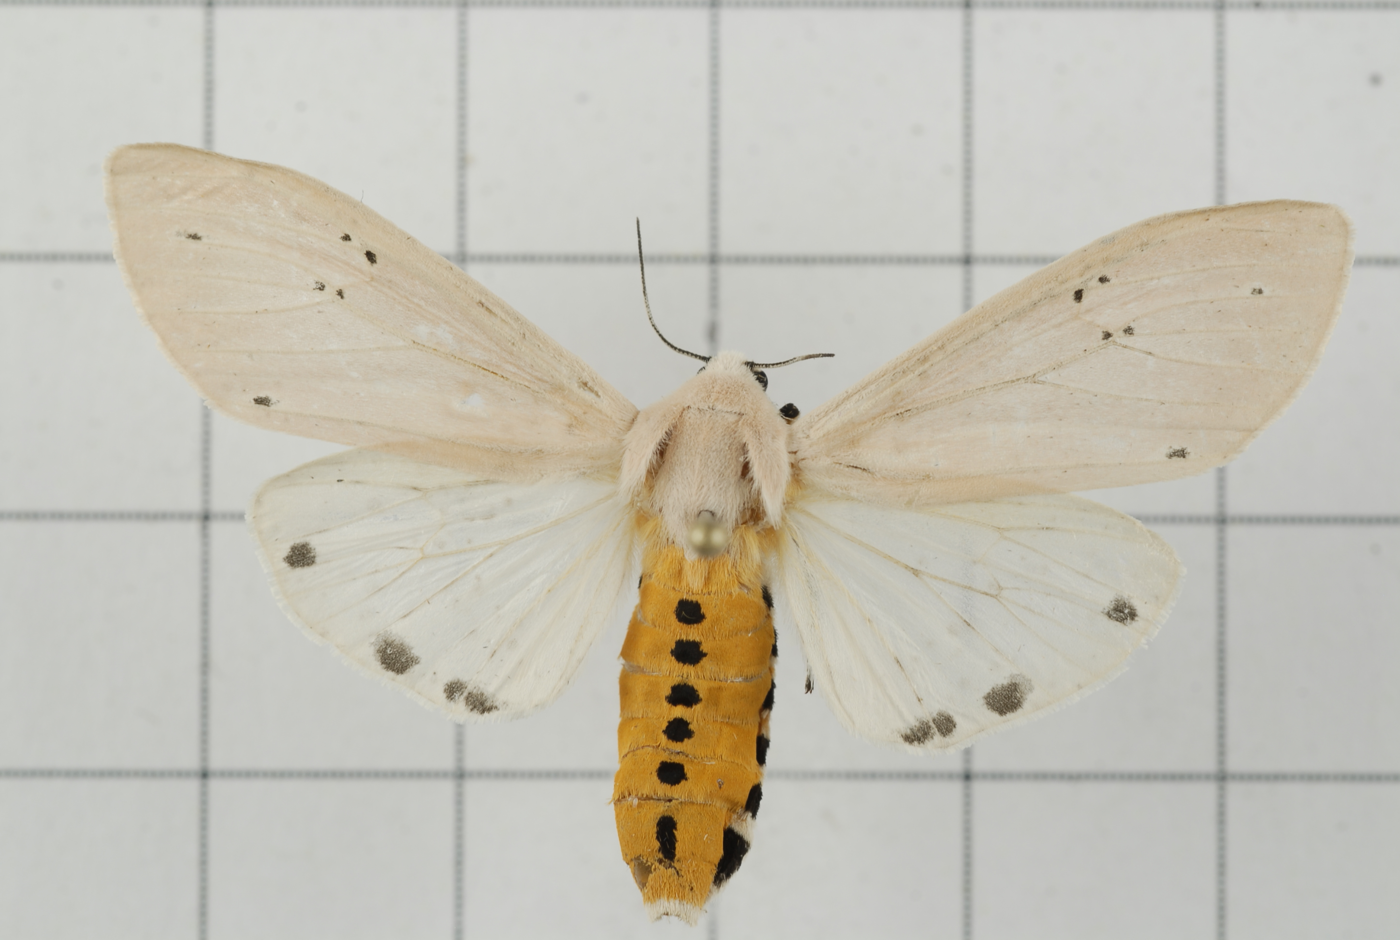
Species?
Creatonotos transiens koni
